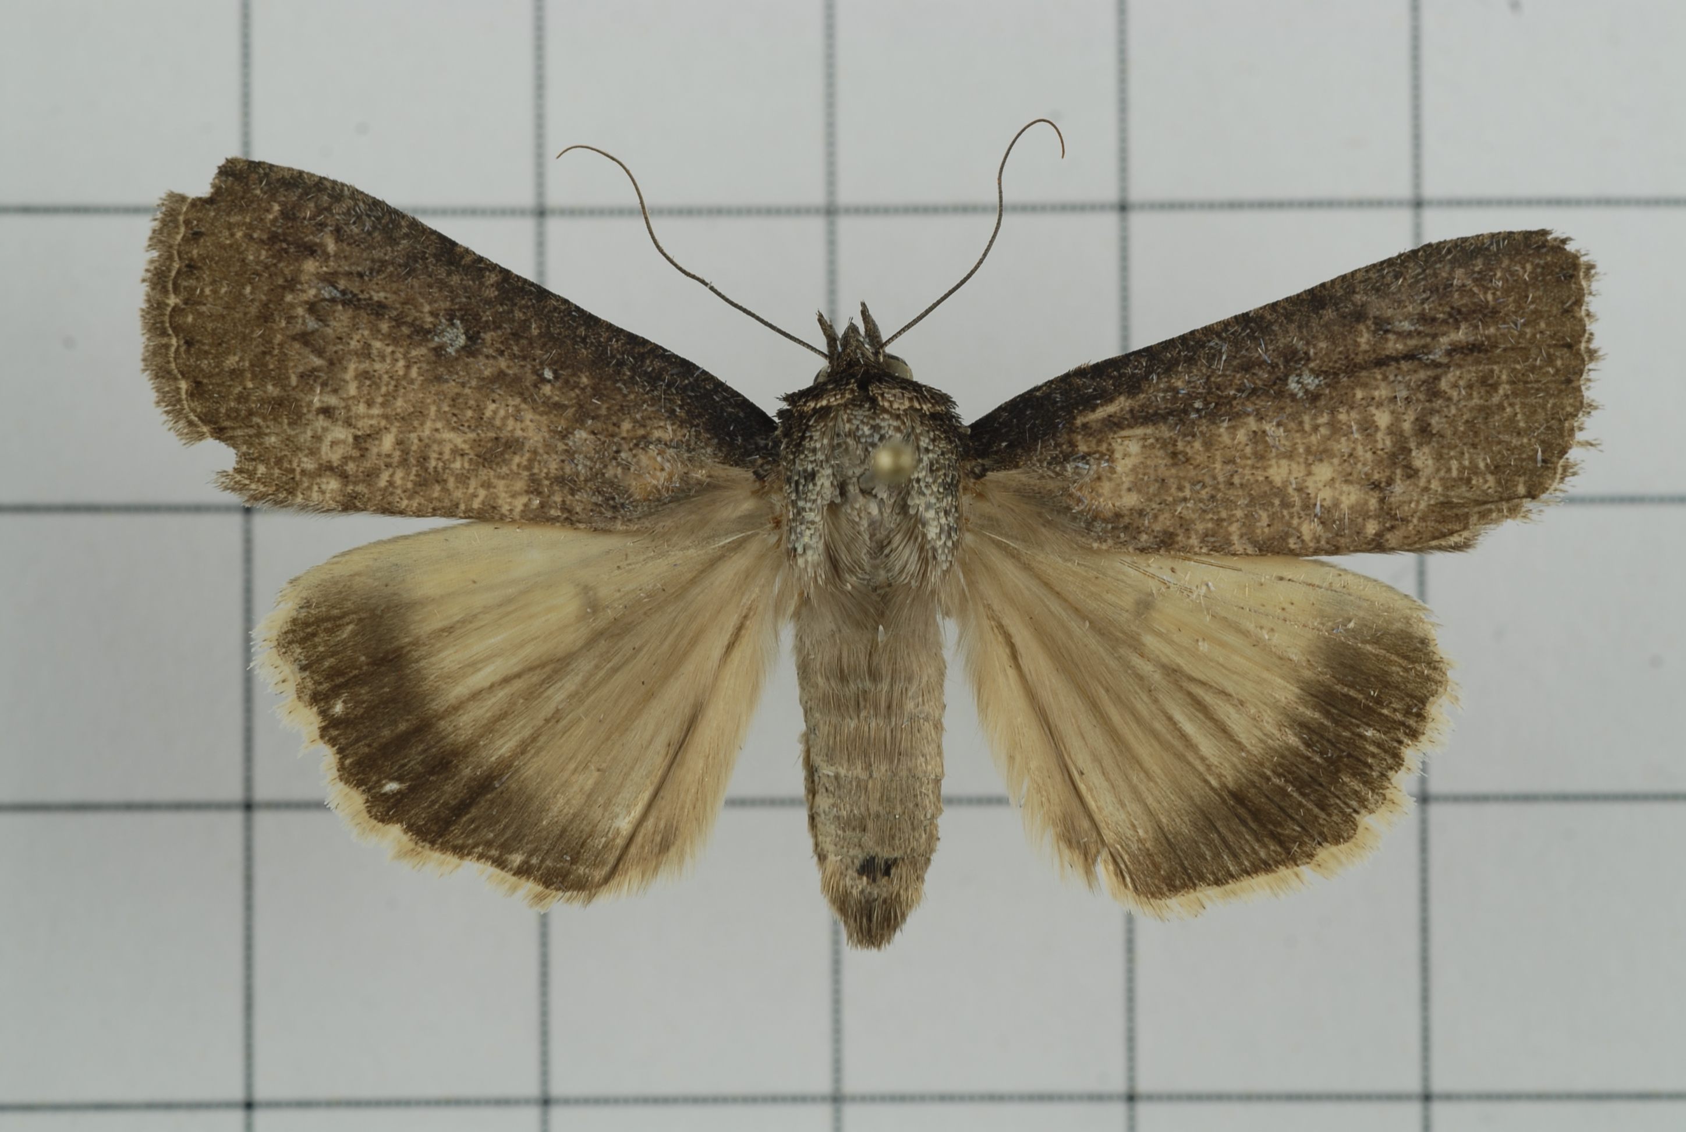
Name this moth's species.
Perinaenia mingchyrica
